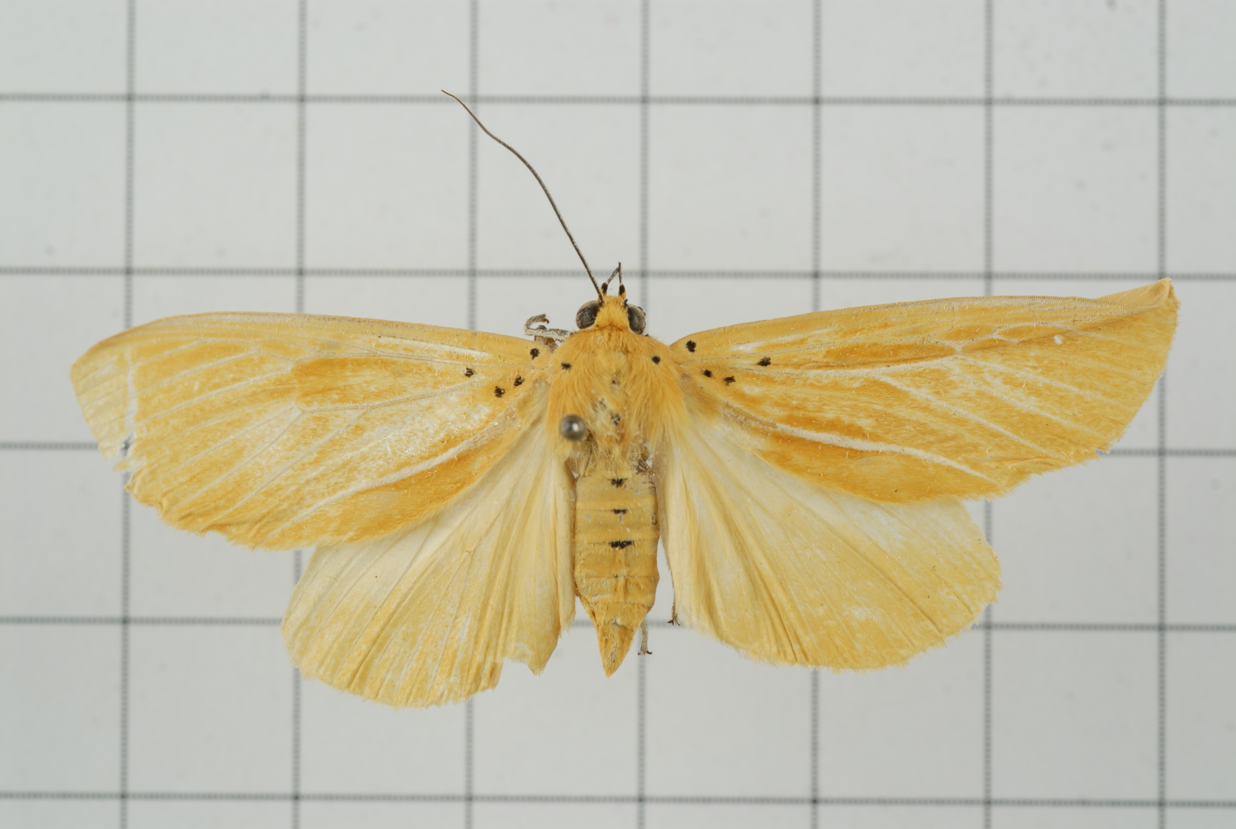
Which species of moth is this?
Asota egens confinis
